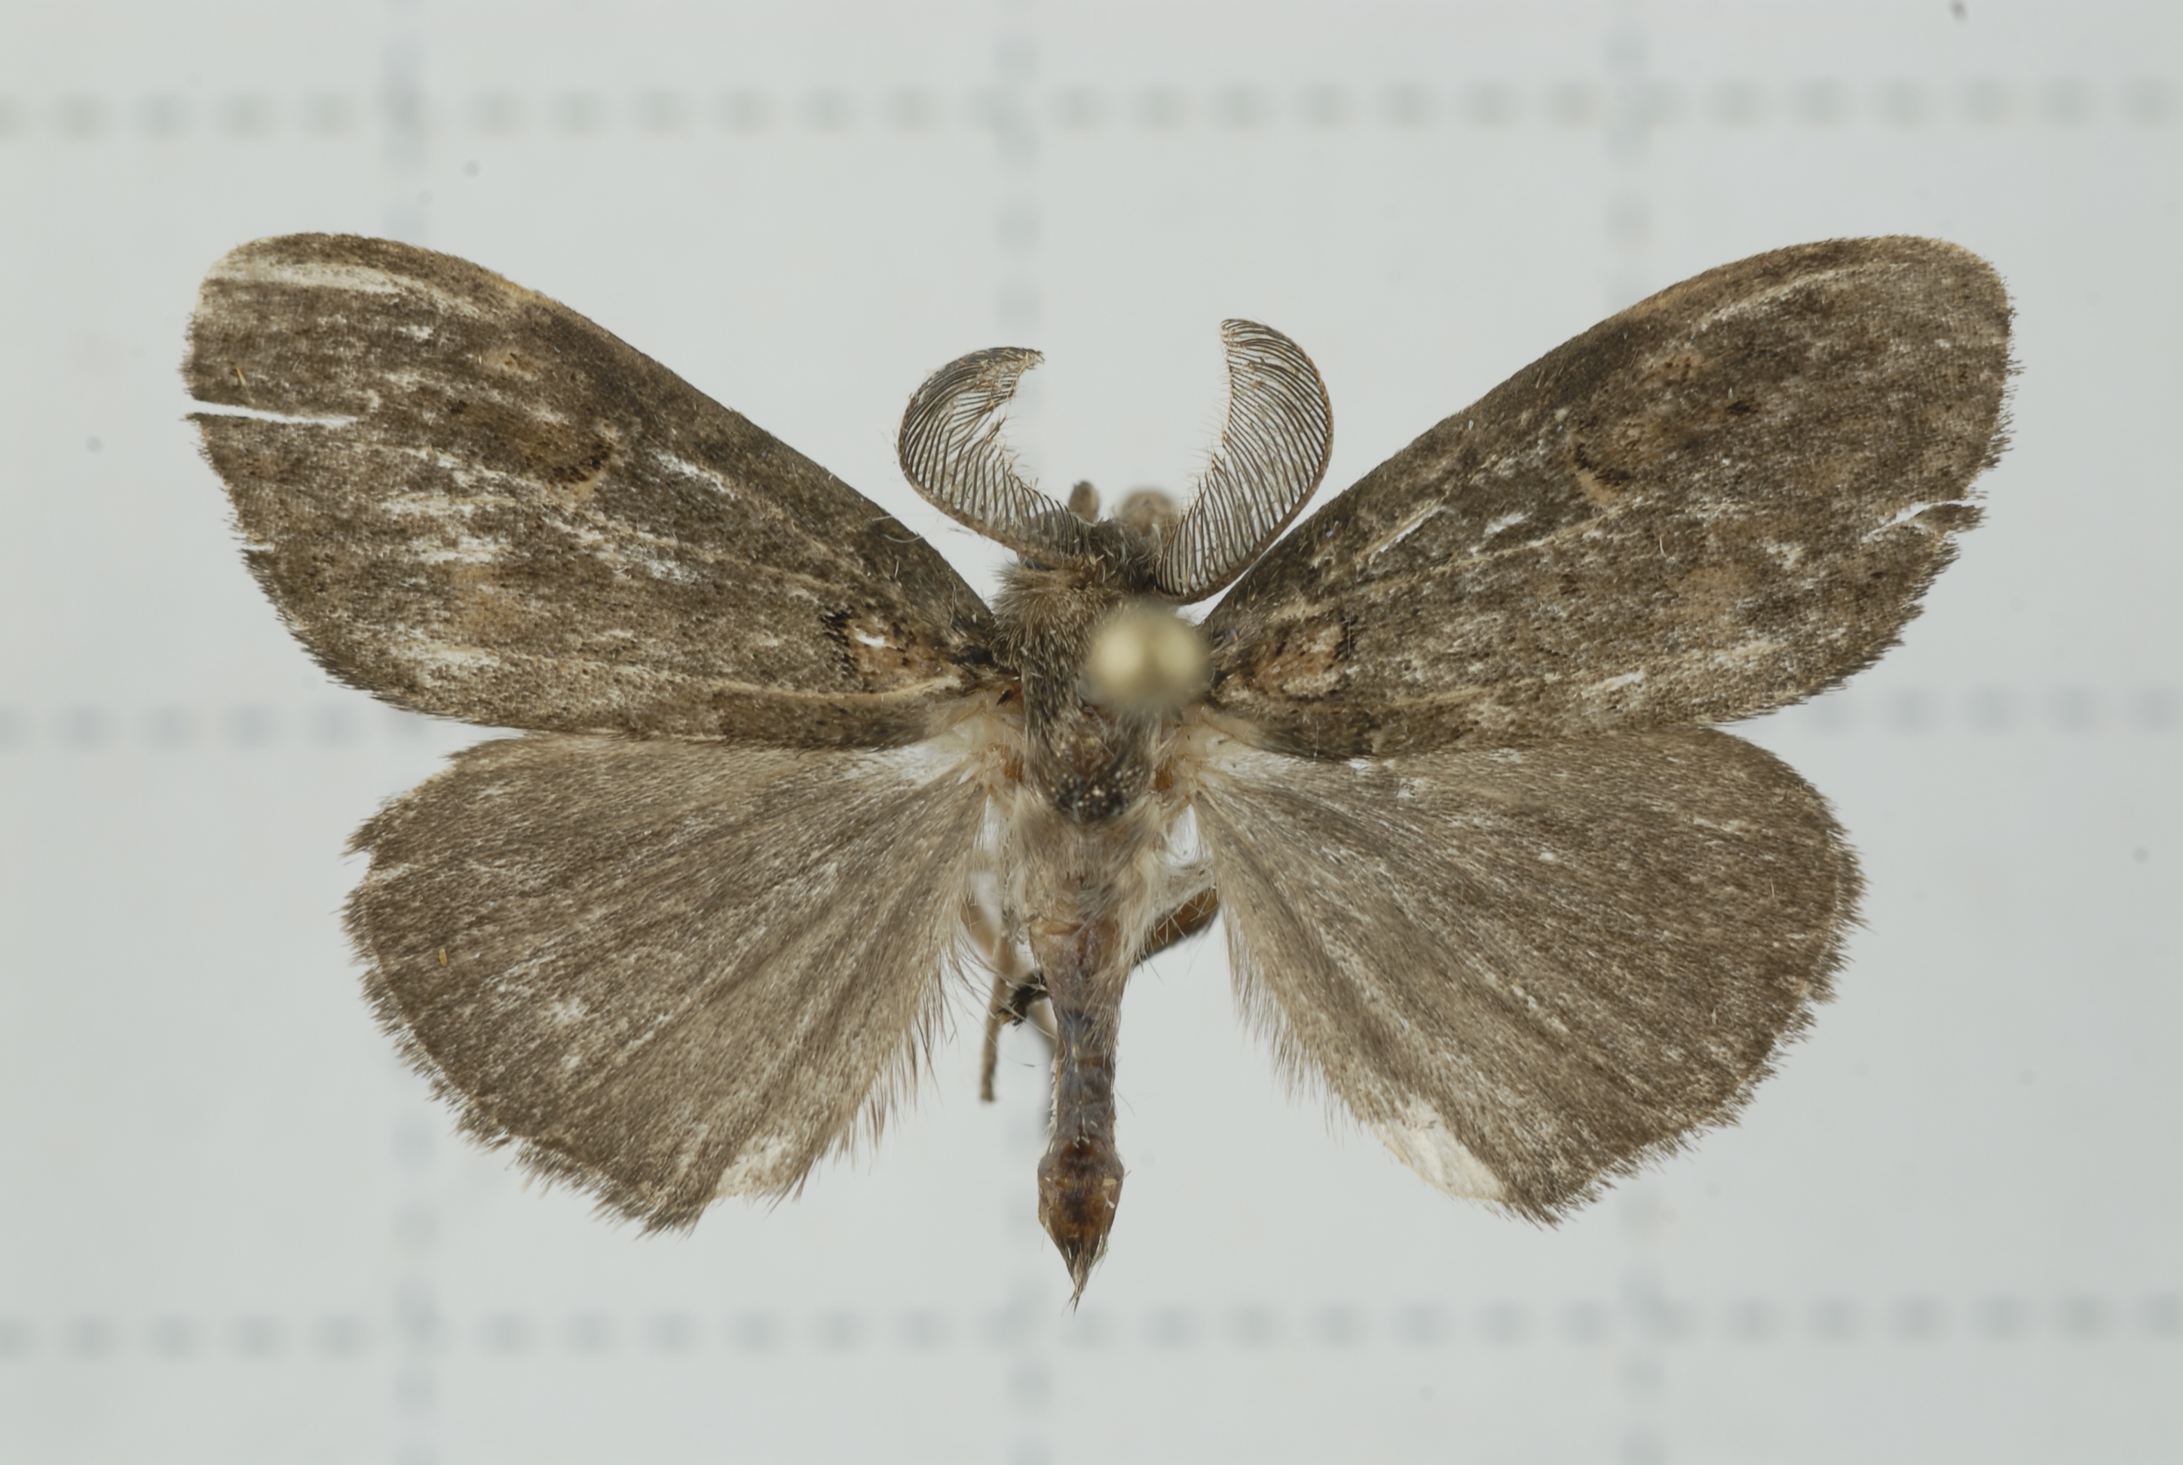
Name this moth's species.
Olene dudgeoni
